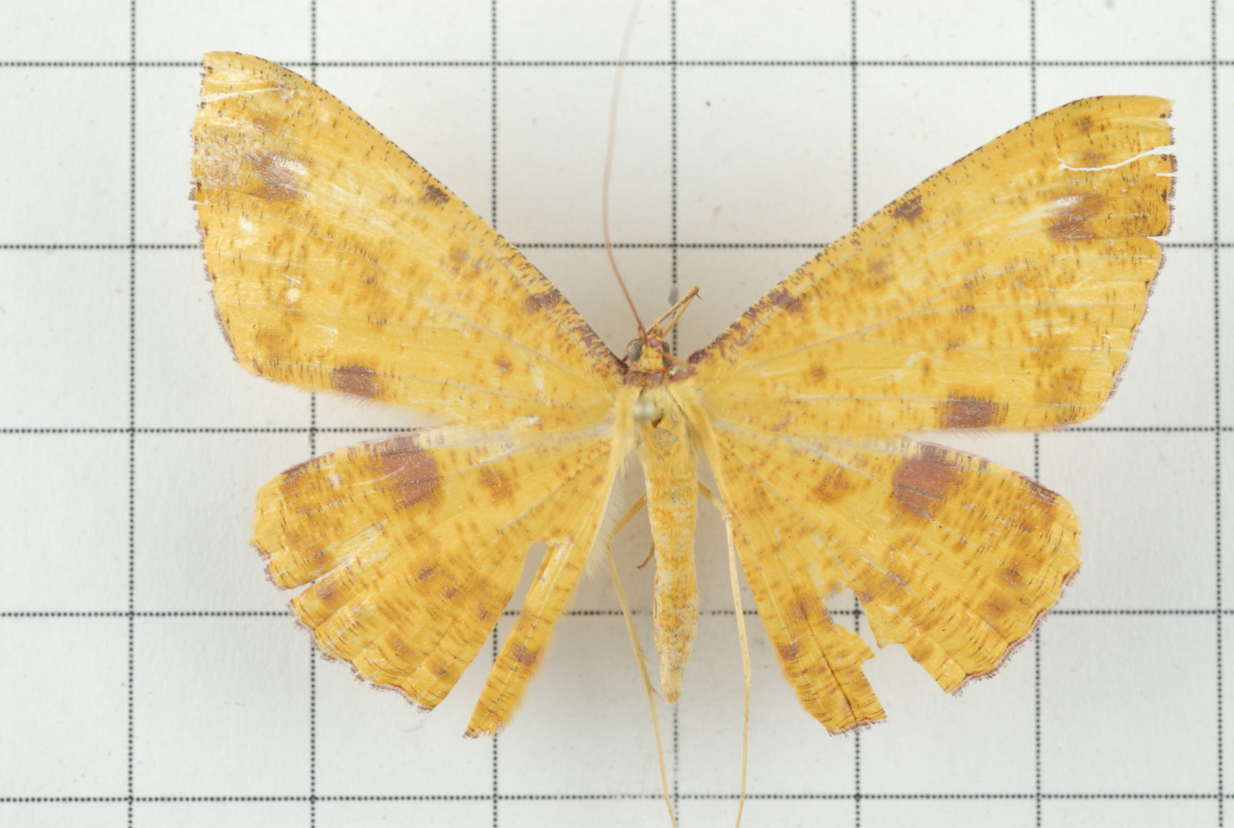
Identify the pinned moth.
Eumelea ludovicata ludovicata
